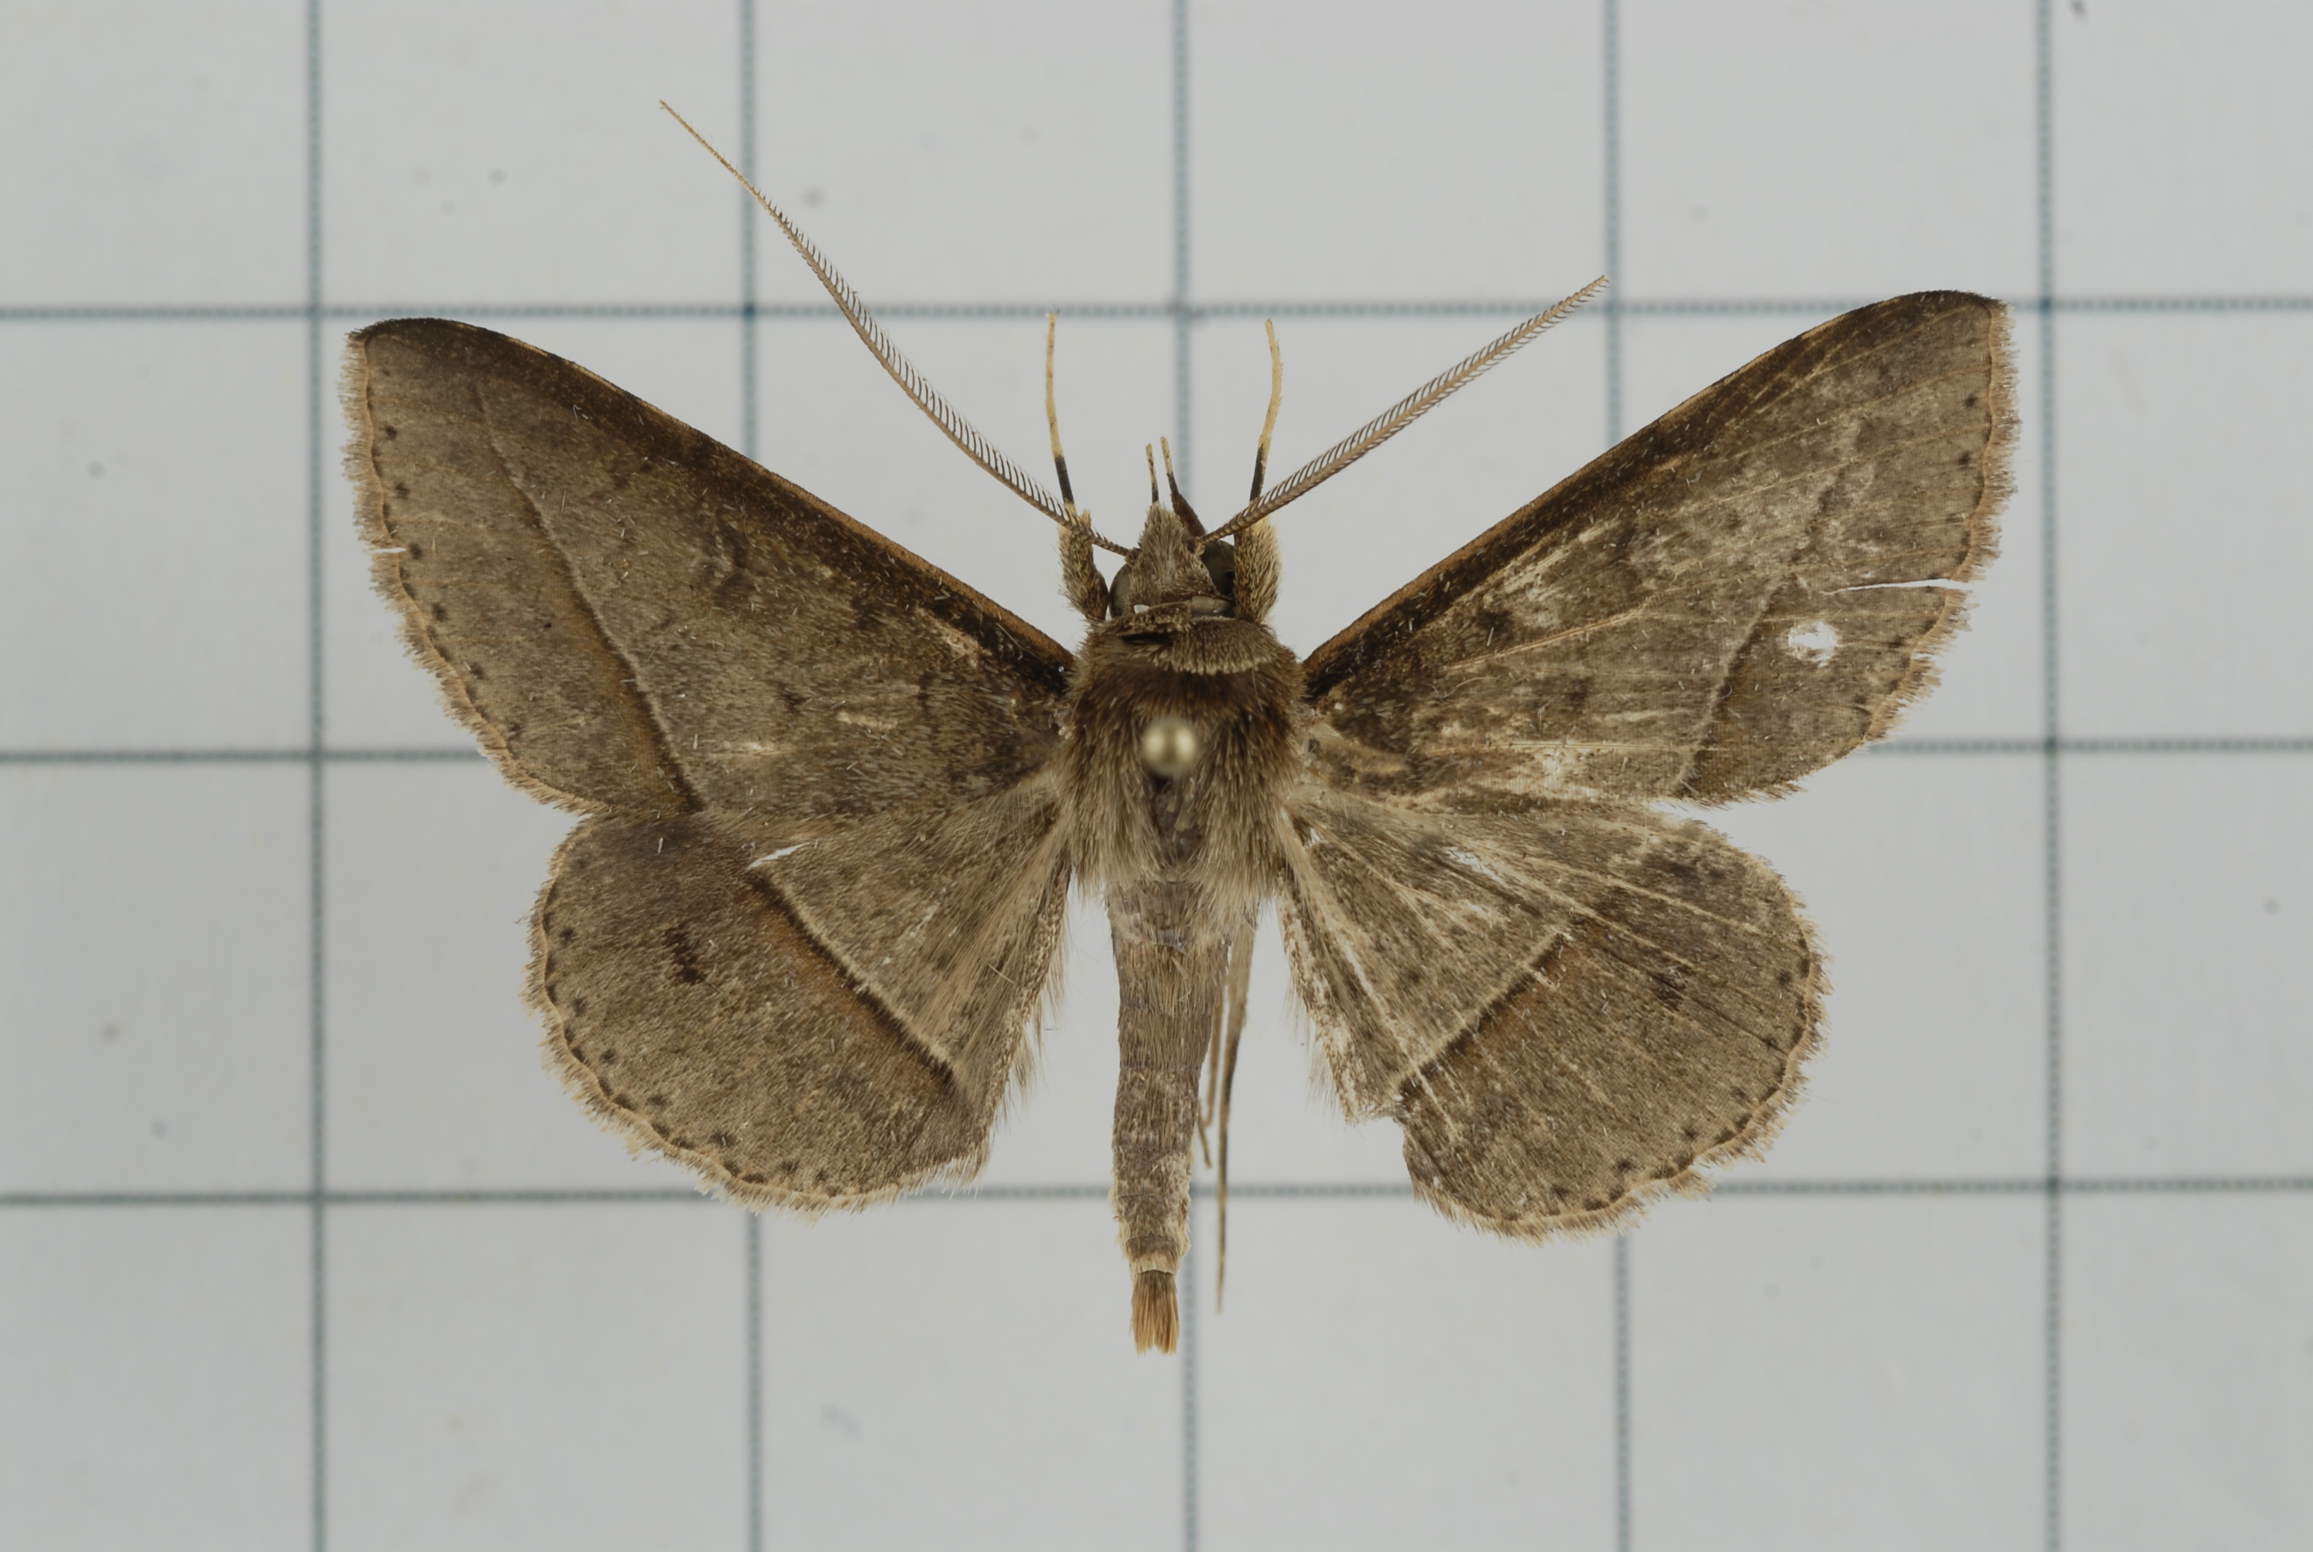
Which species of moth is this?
Tochara creberrima
